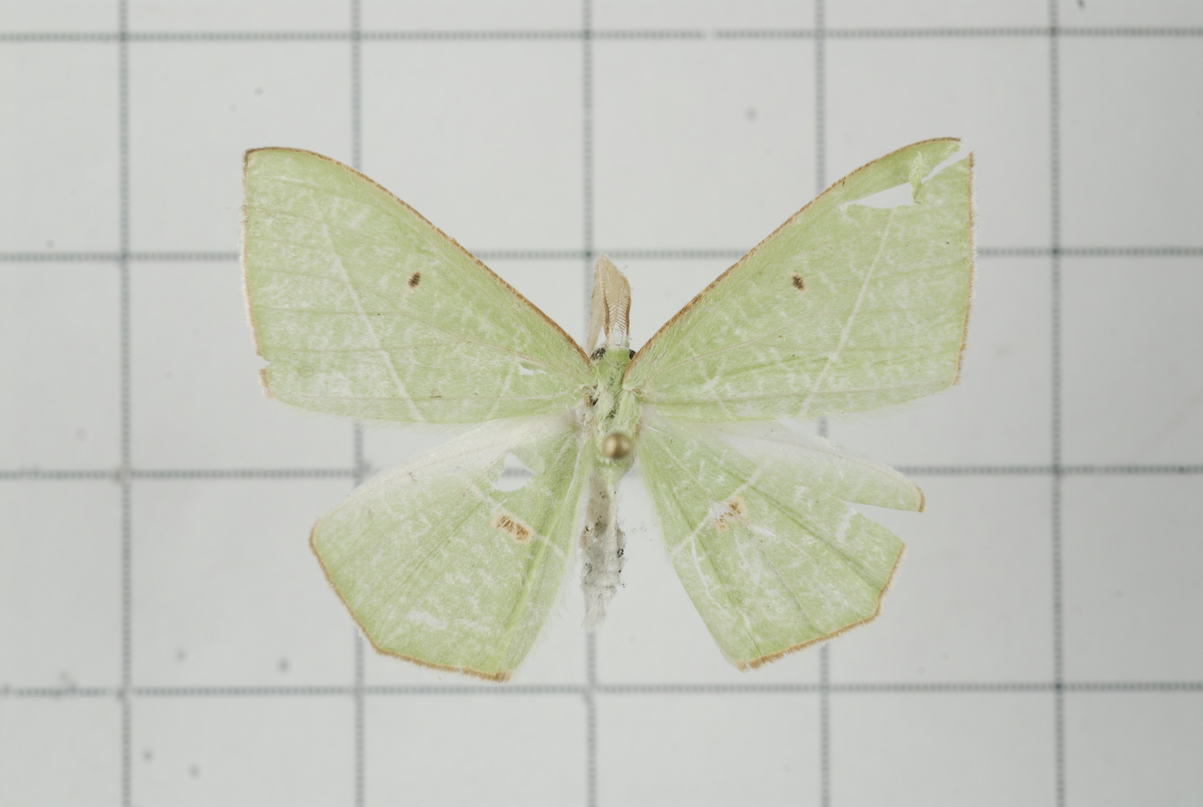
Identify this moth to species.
Tanaoctenia haliaria
